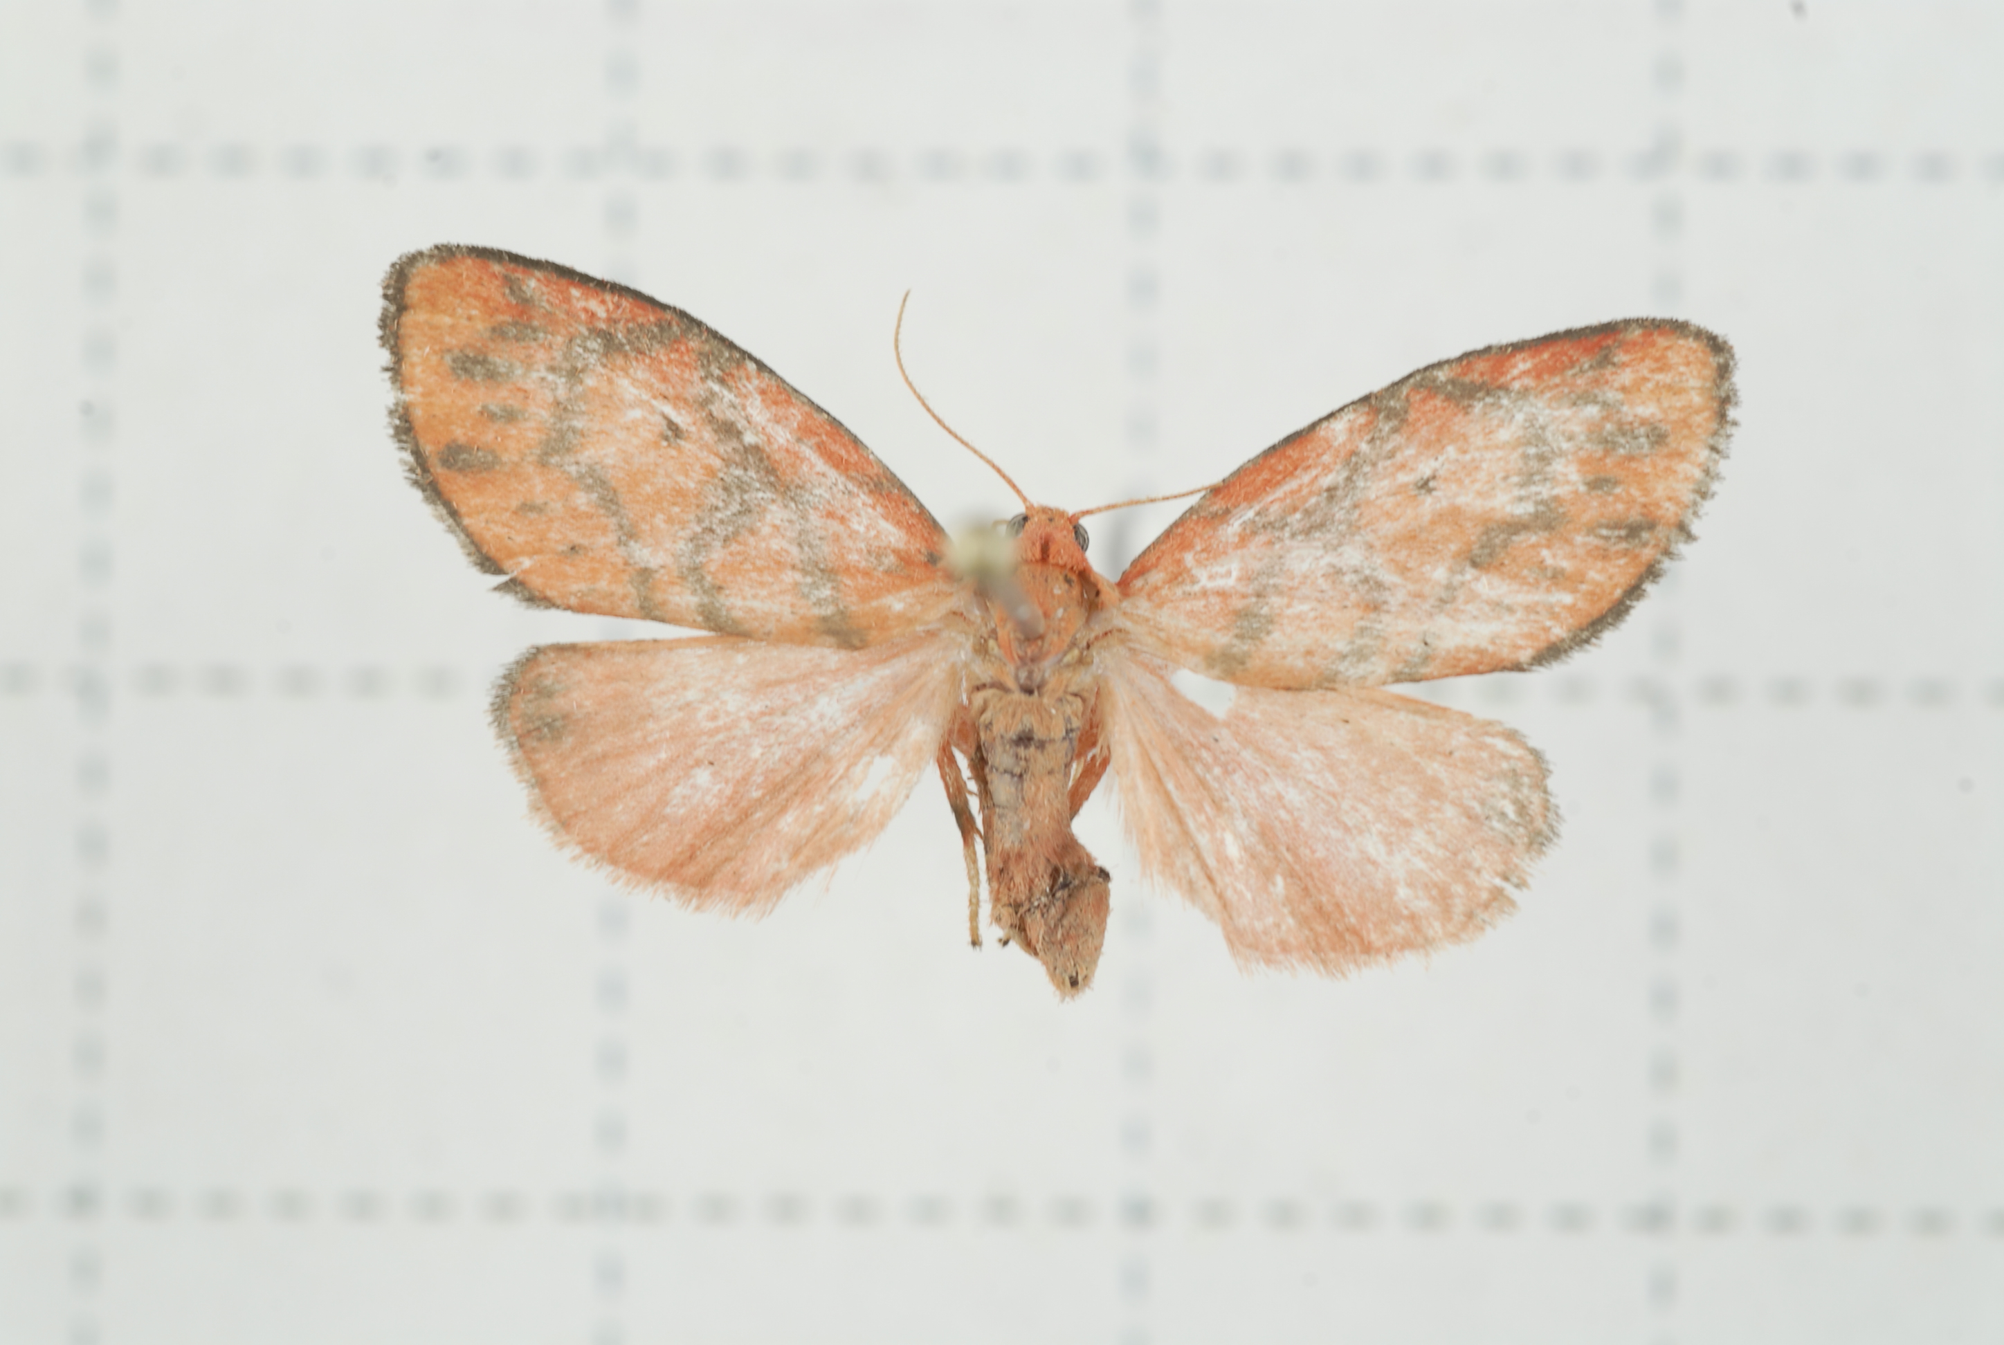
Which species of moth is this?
Conicornuta convexa
